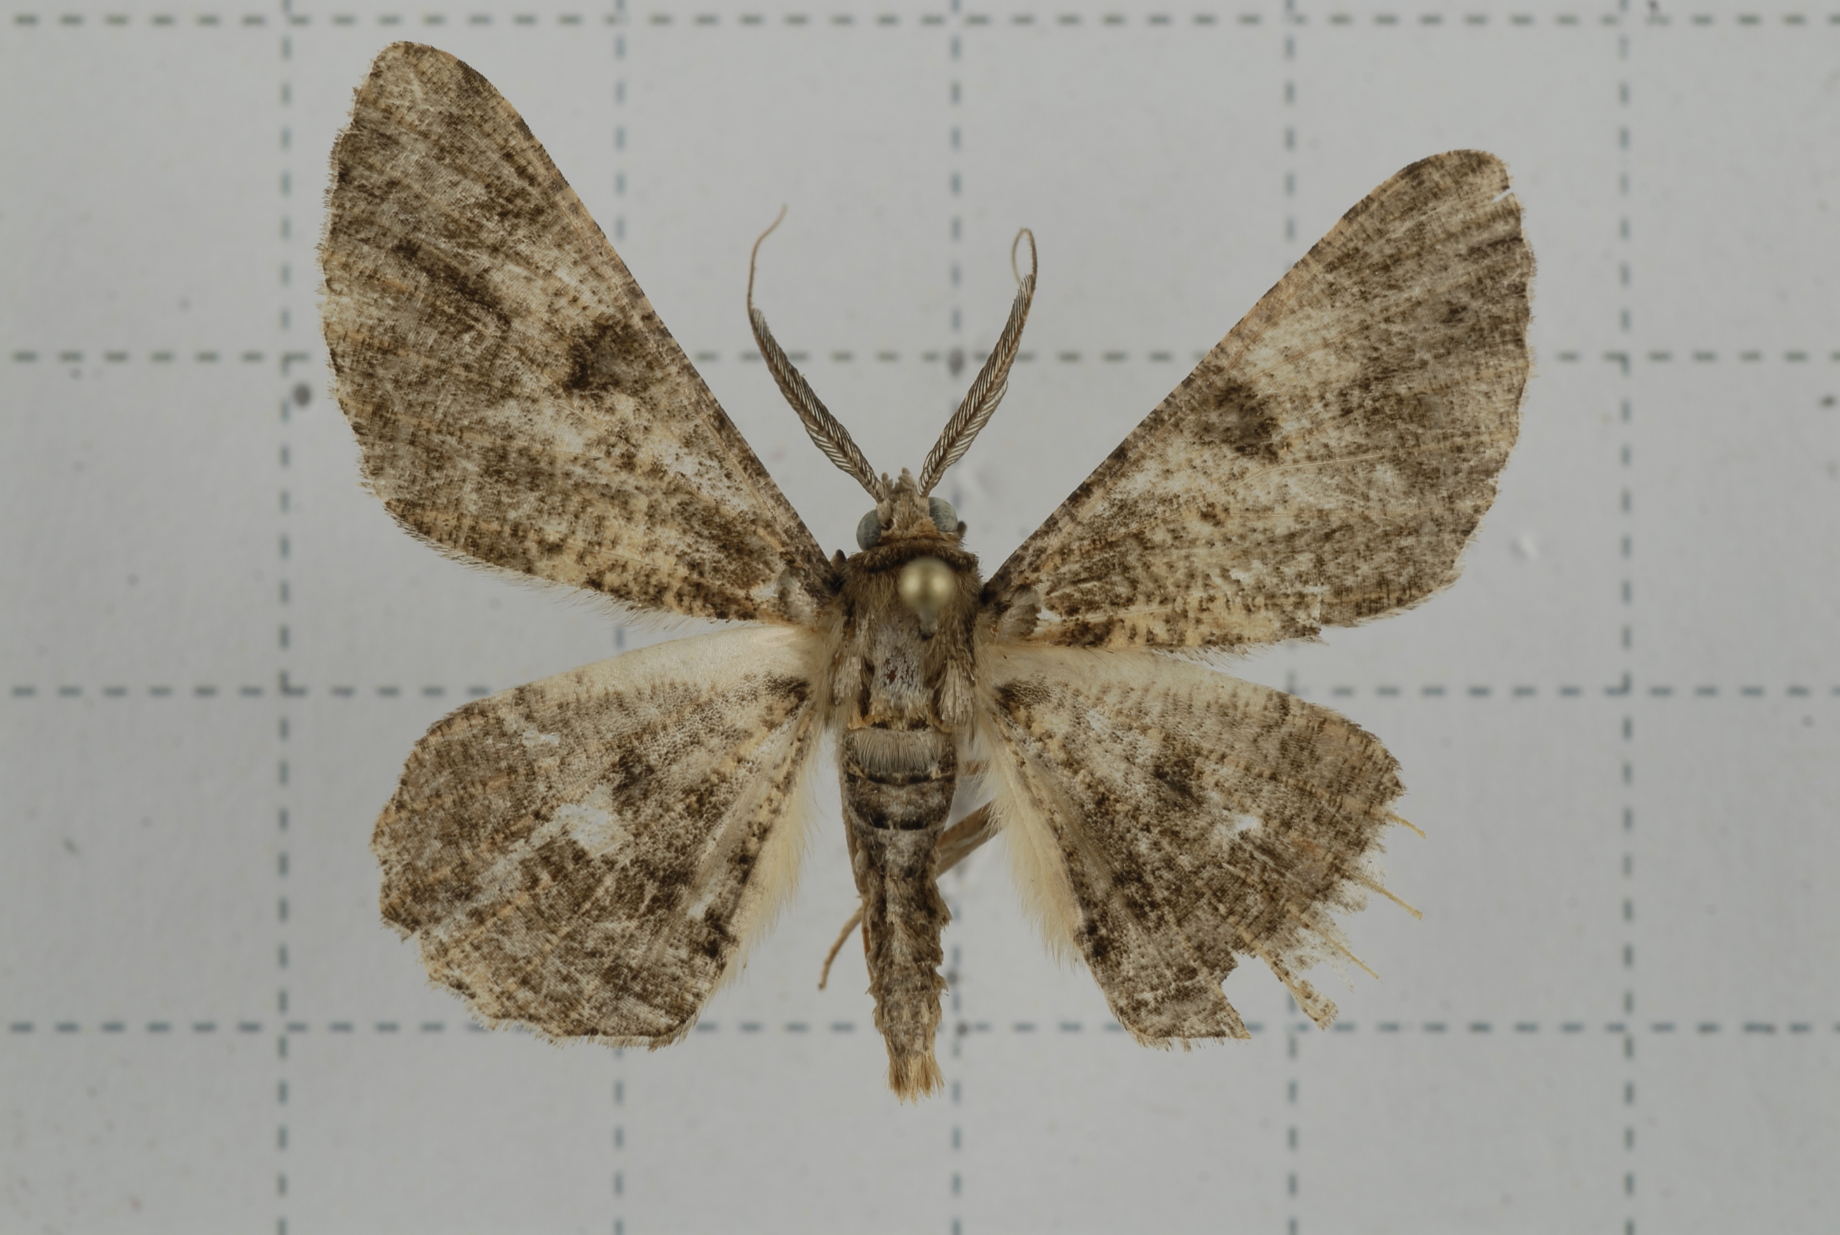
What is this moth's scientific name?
Cleora repulsaria repulsaria
